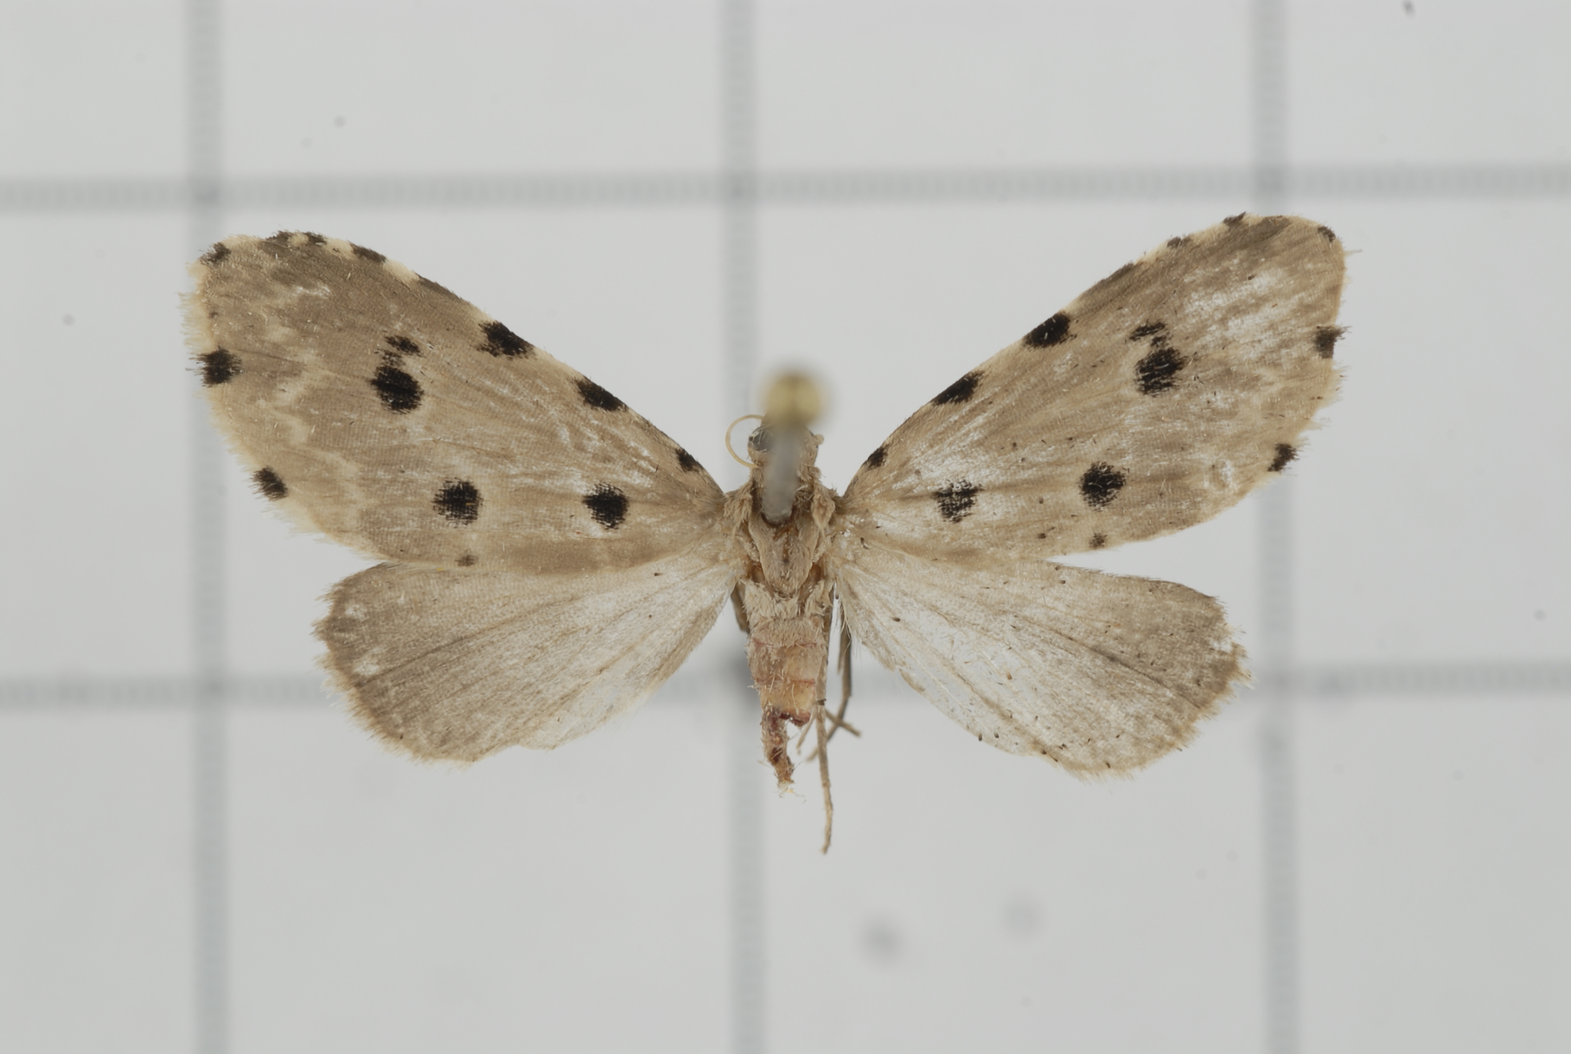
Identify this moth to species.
Metaemene atrigutta
